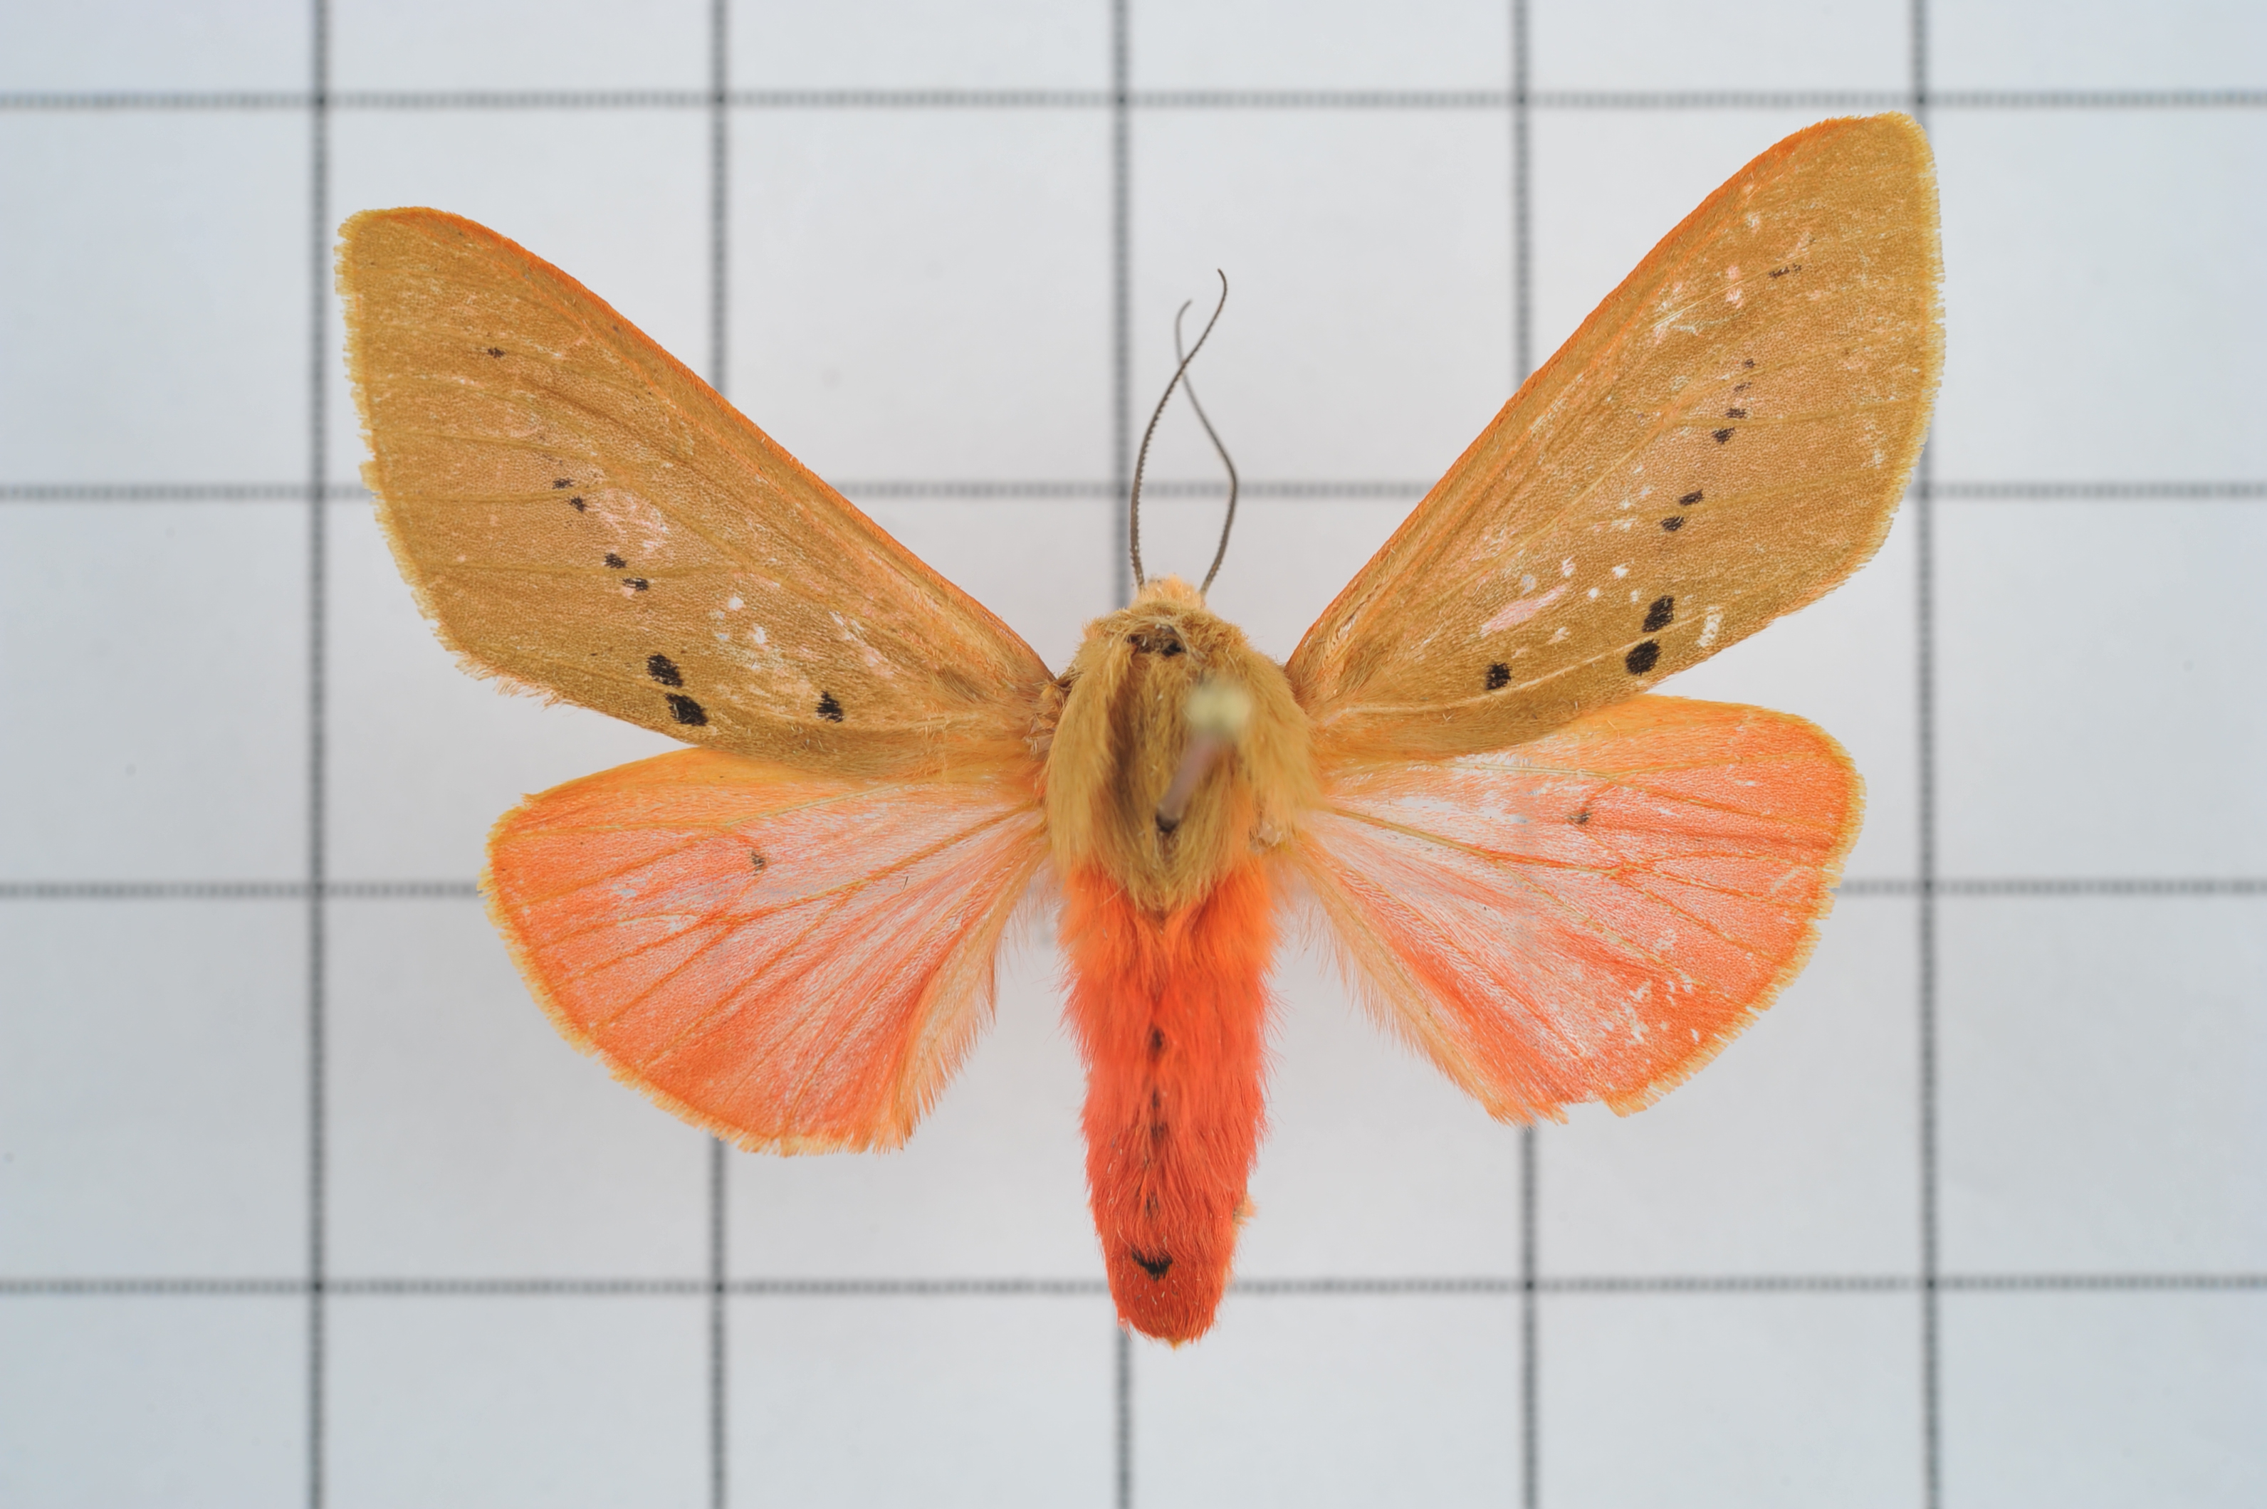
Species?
Spilarctia wilemani
